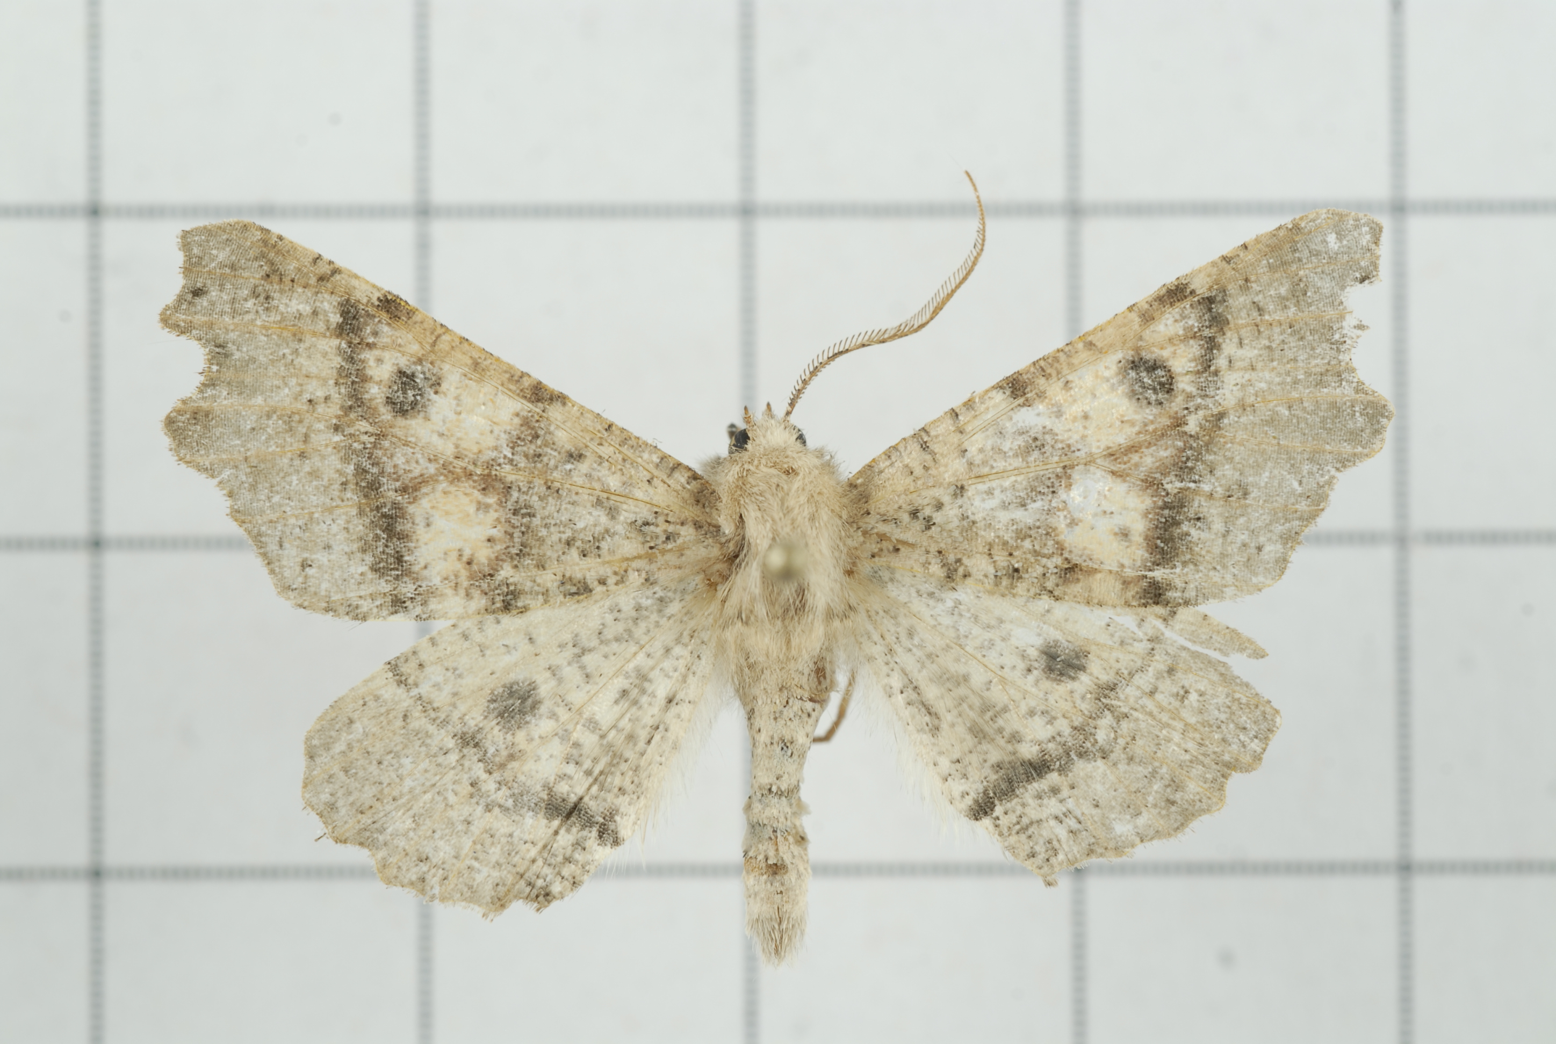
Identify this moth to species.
Odontopera insulata insulata
